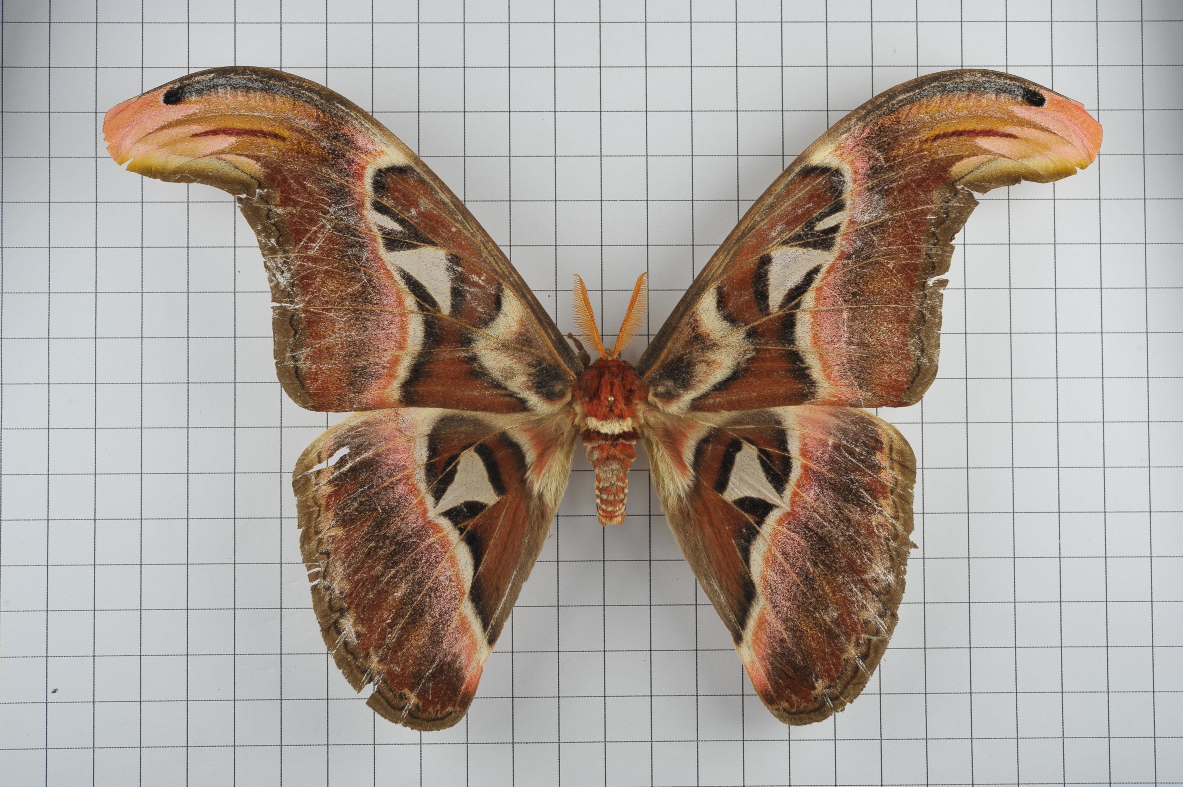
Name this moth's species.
Attacus atlas atlas
